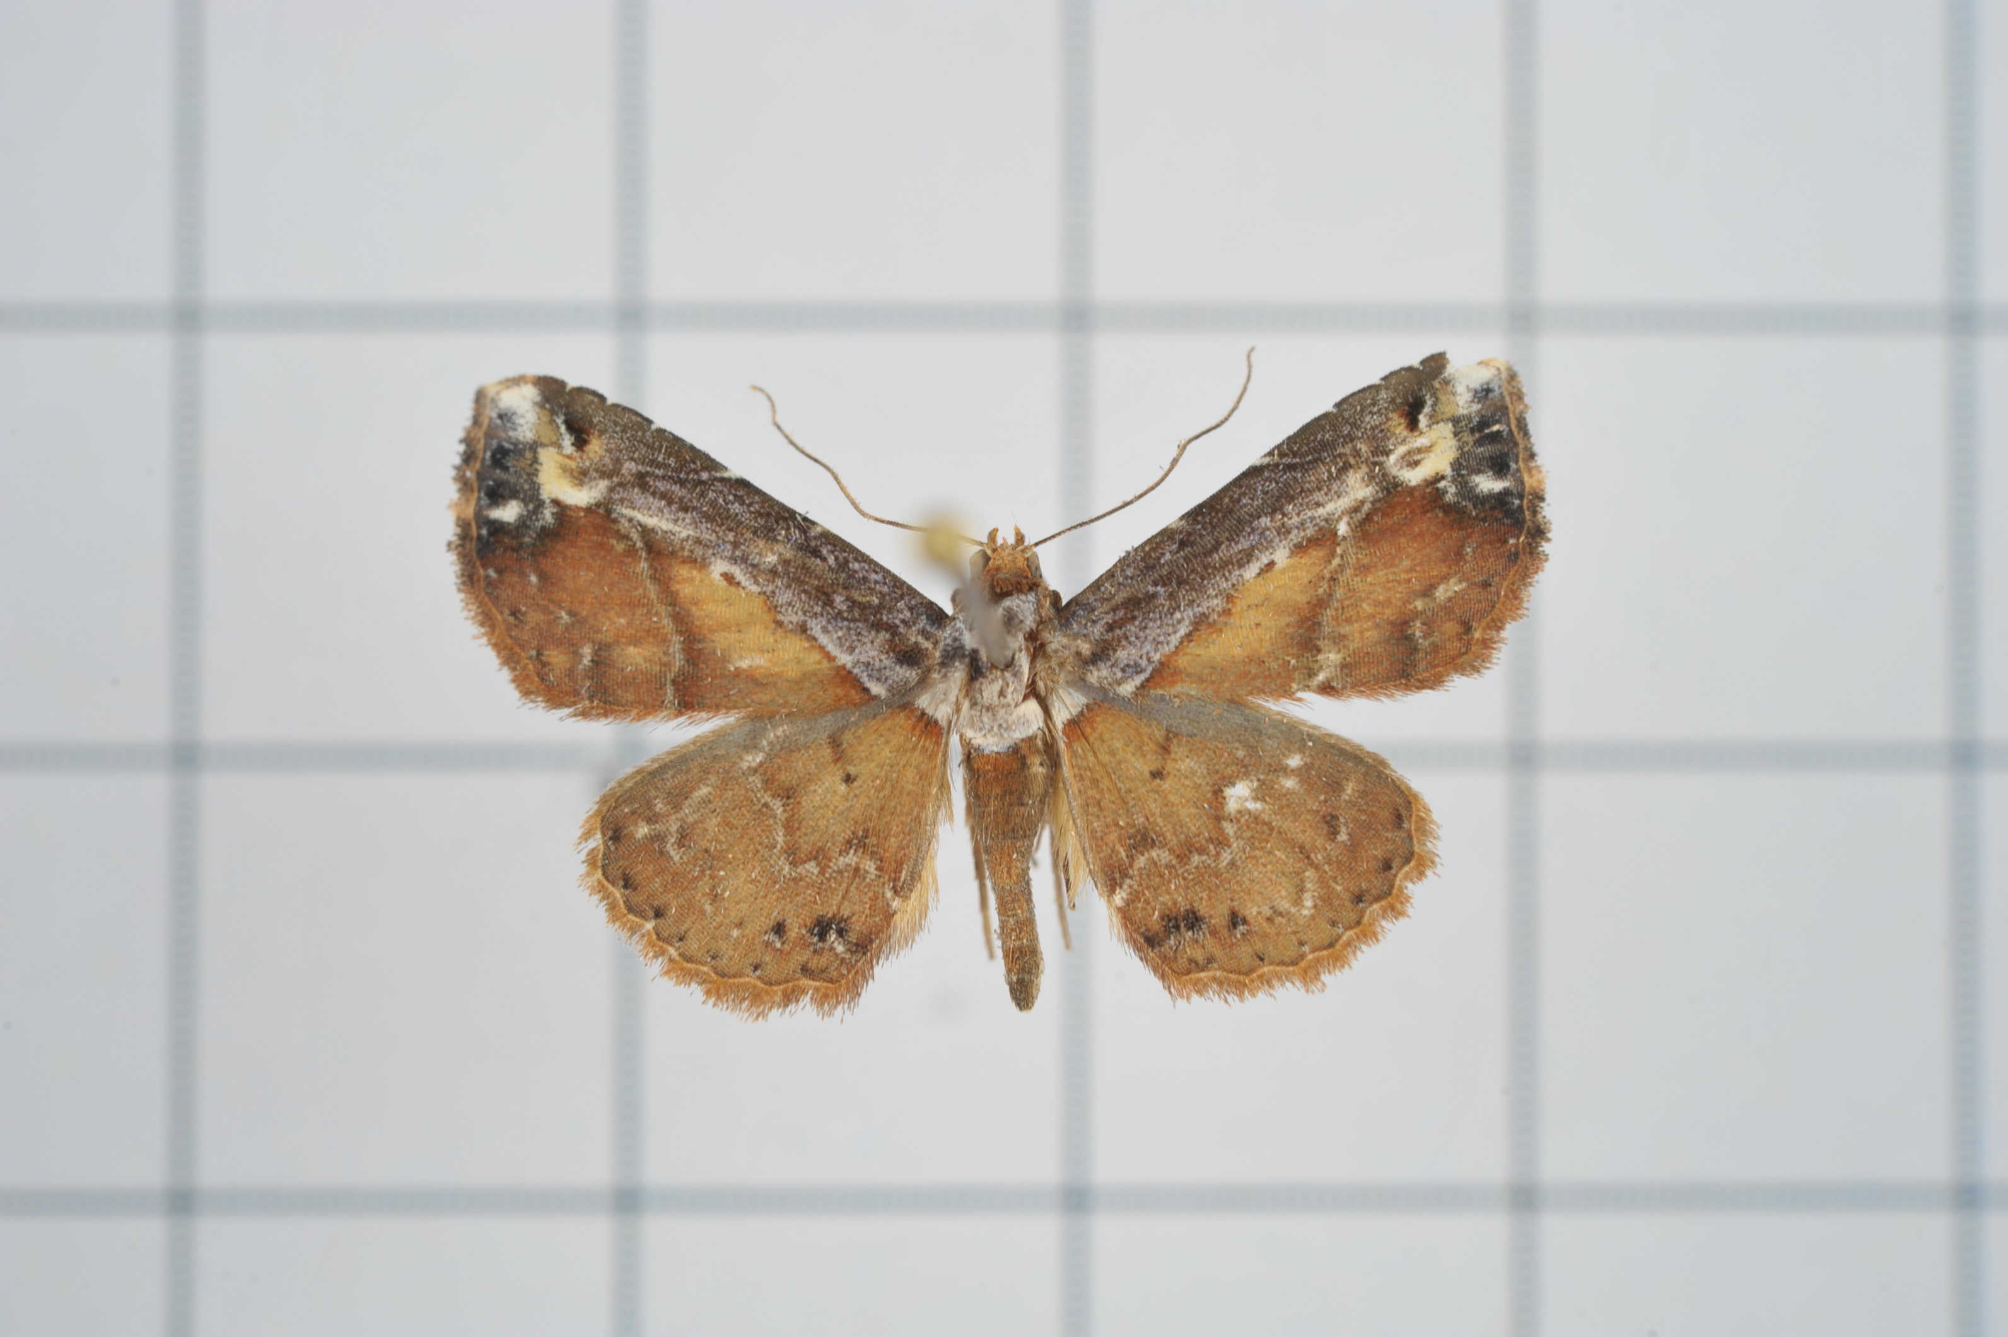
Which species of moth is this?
Zurobata vacillans
